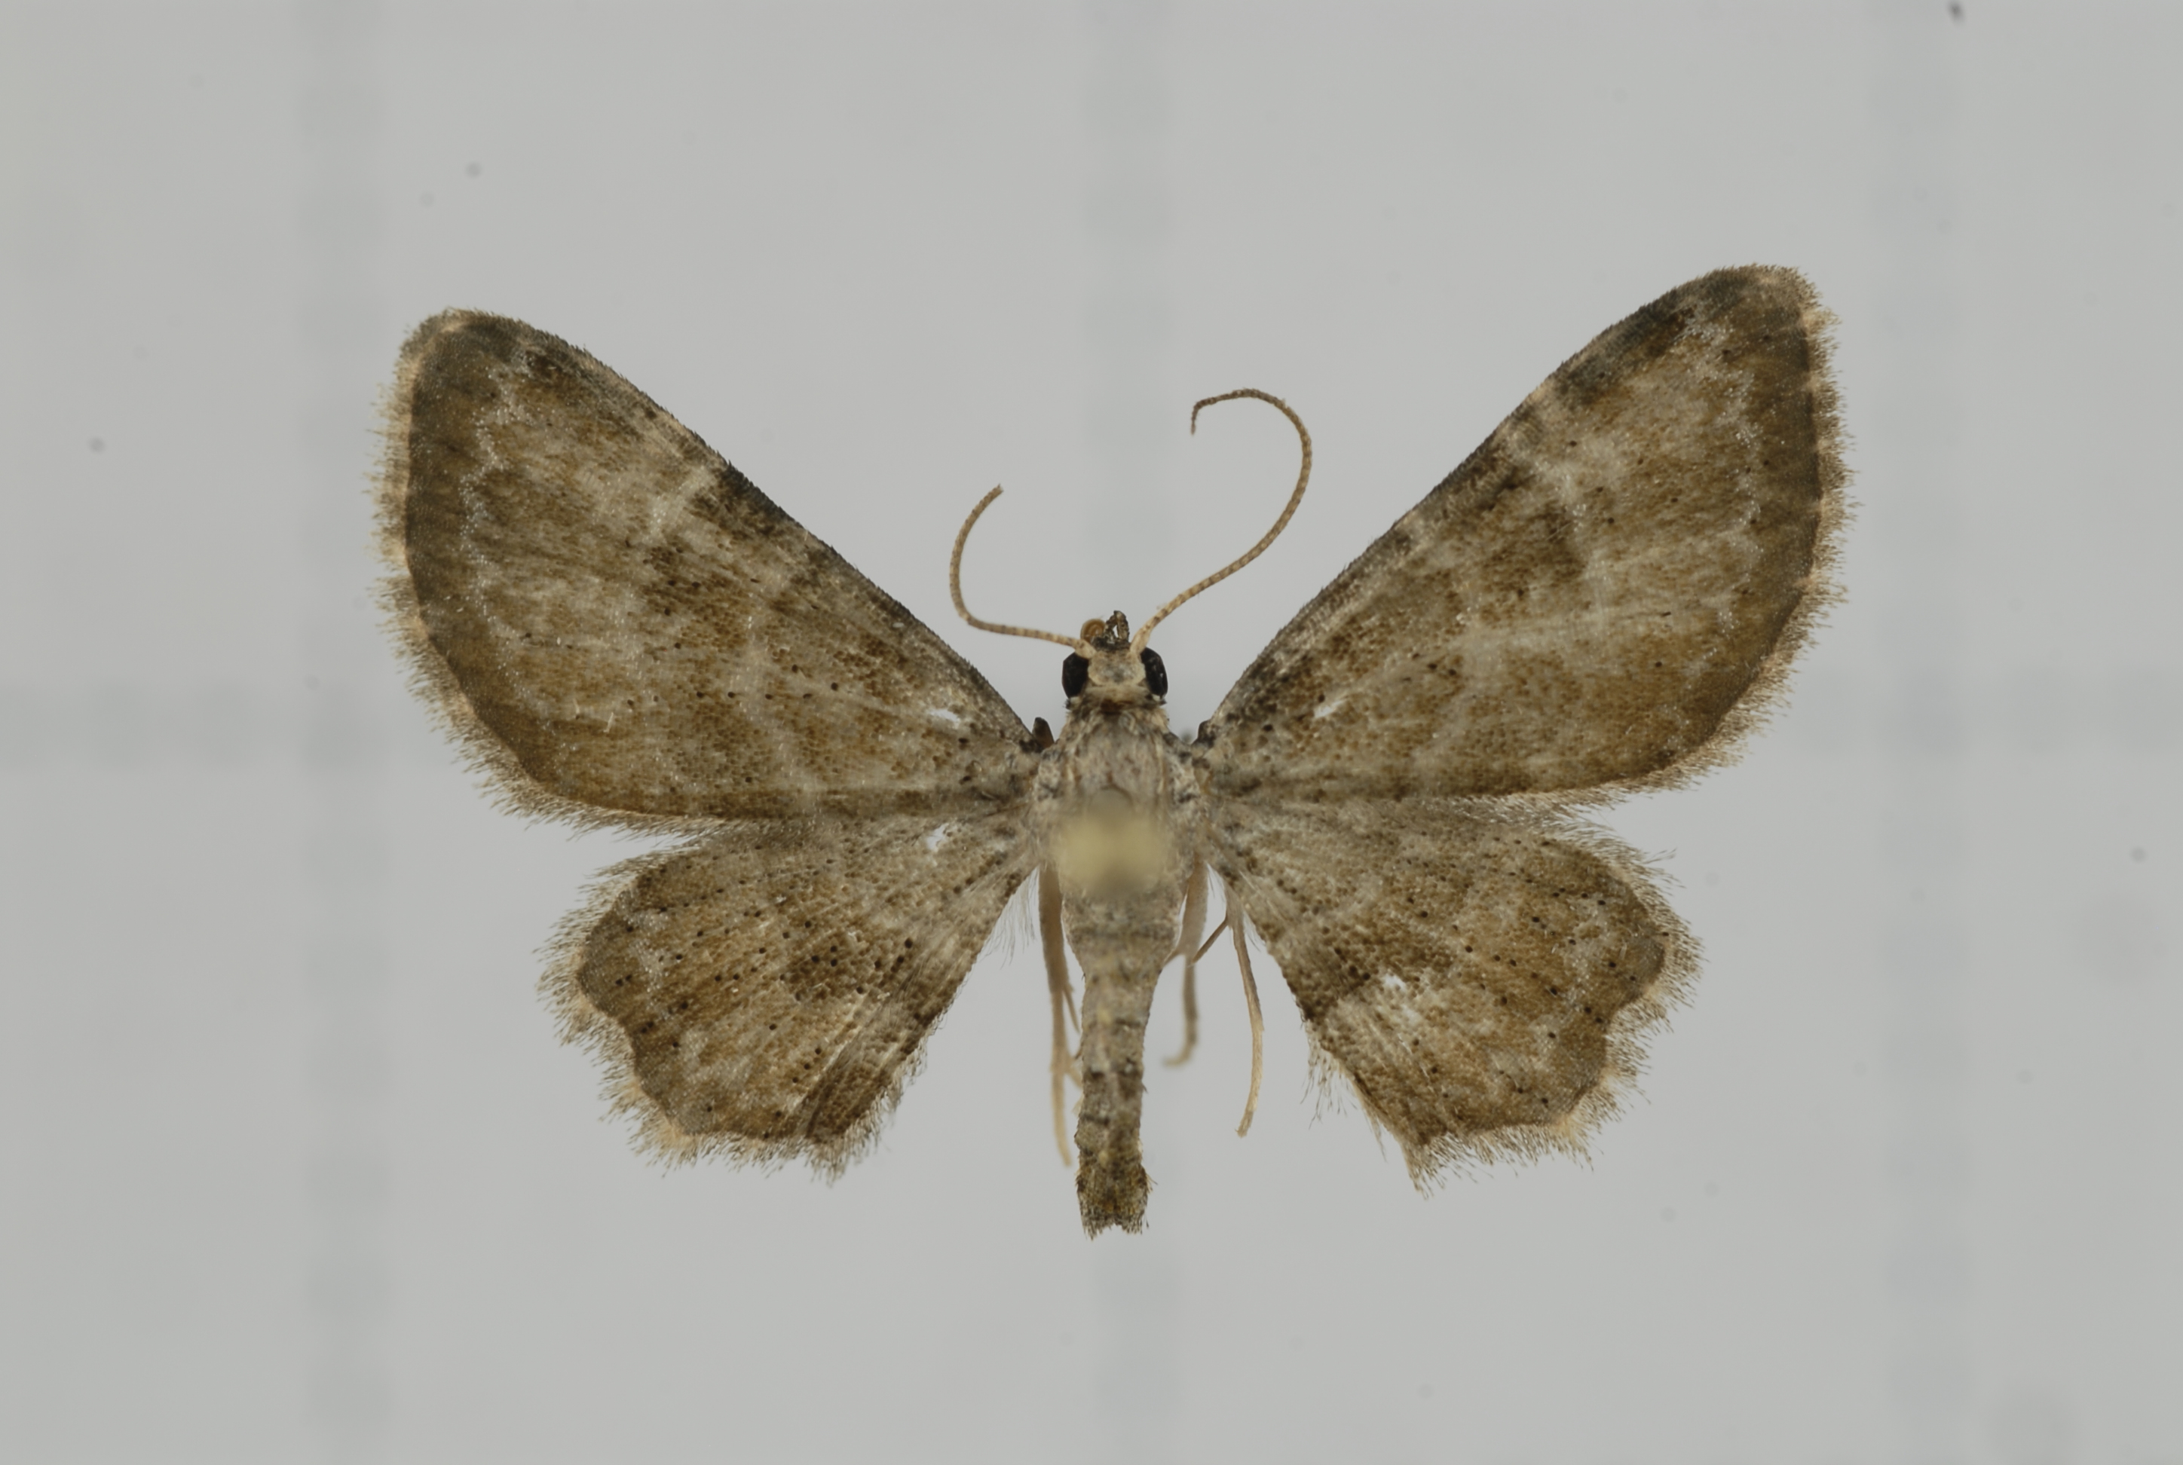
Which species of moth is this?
Bosara kadooriensis
